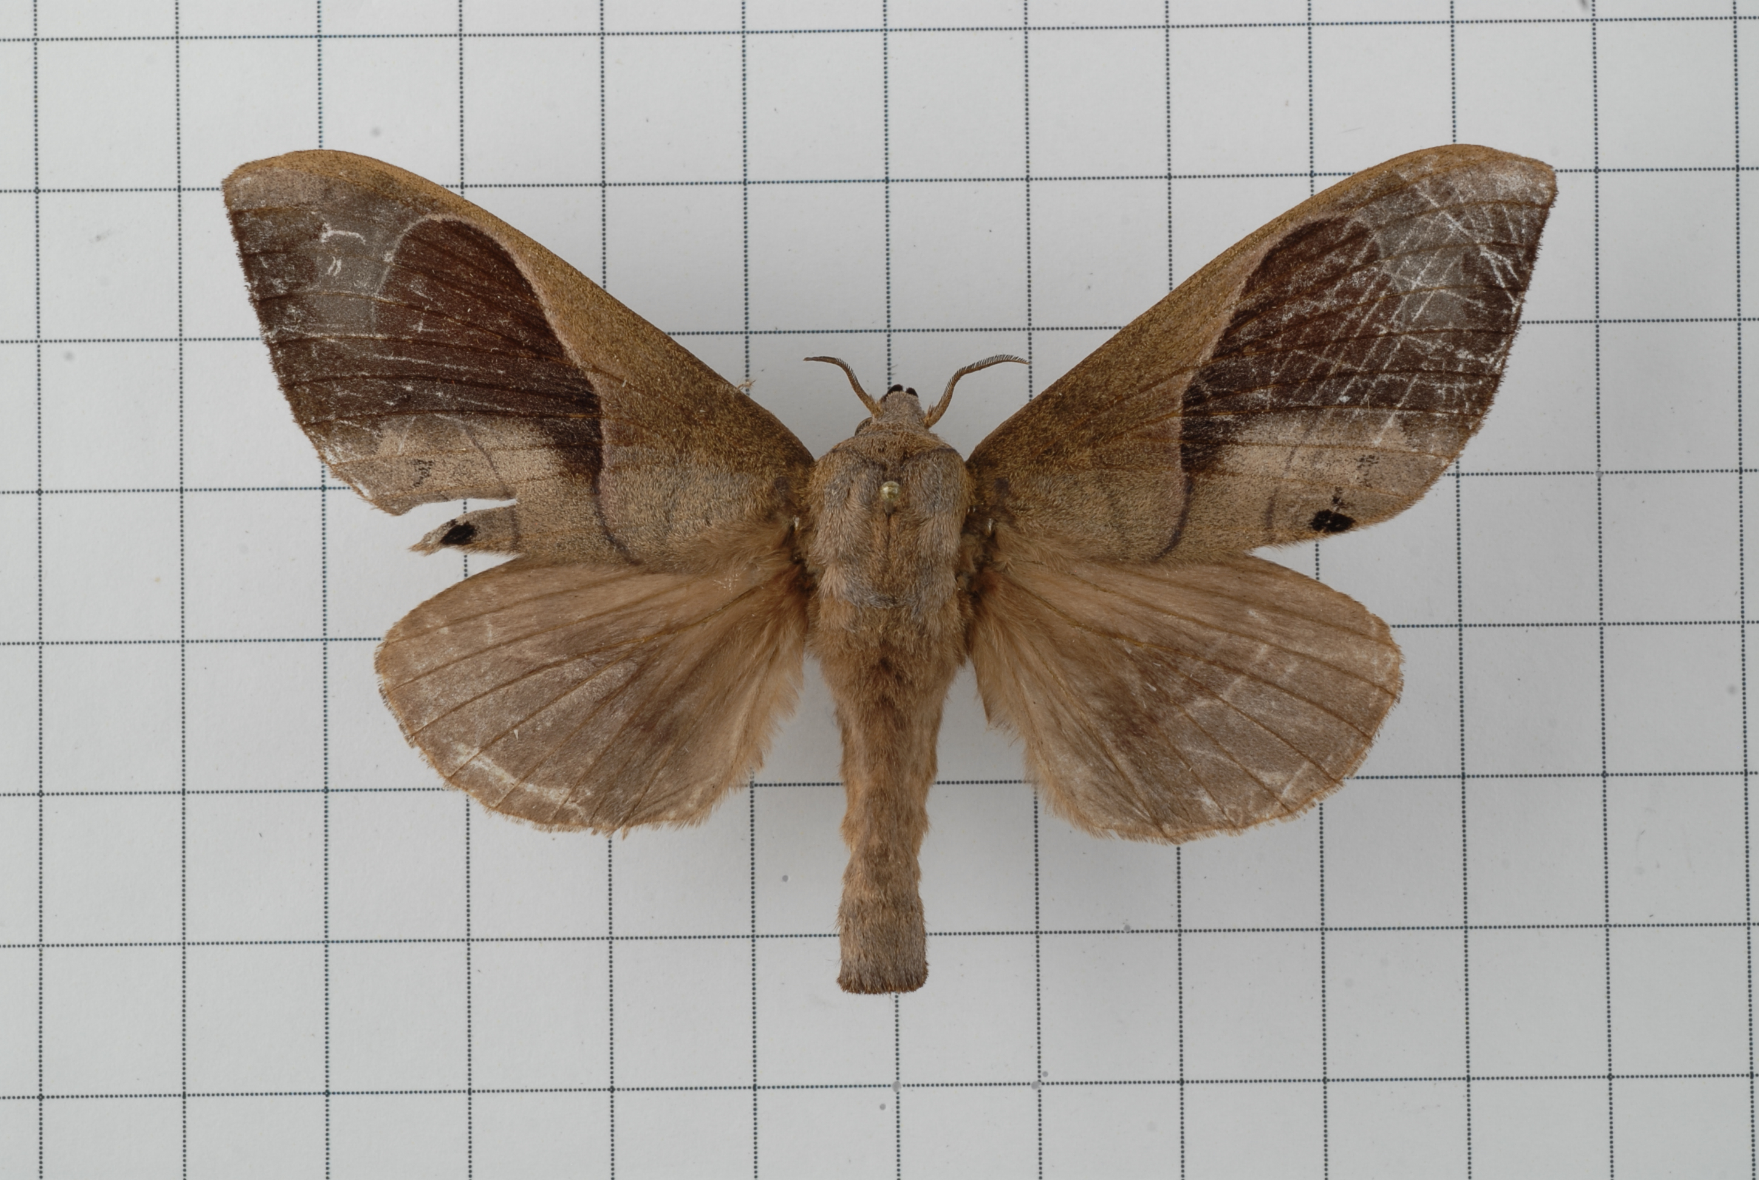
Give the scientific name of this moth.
Paralebeda femorata mirabilis
